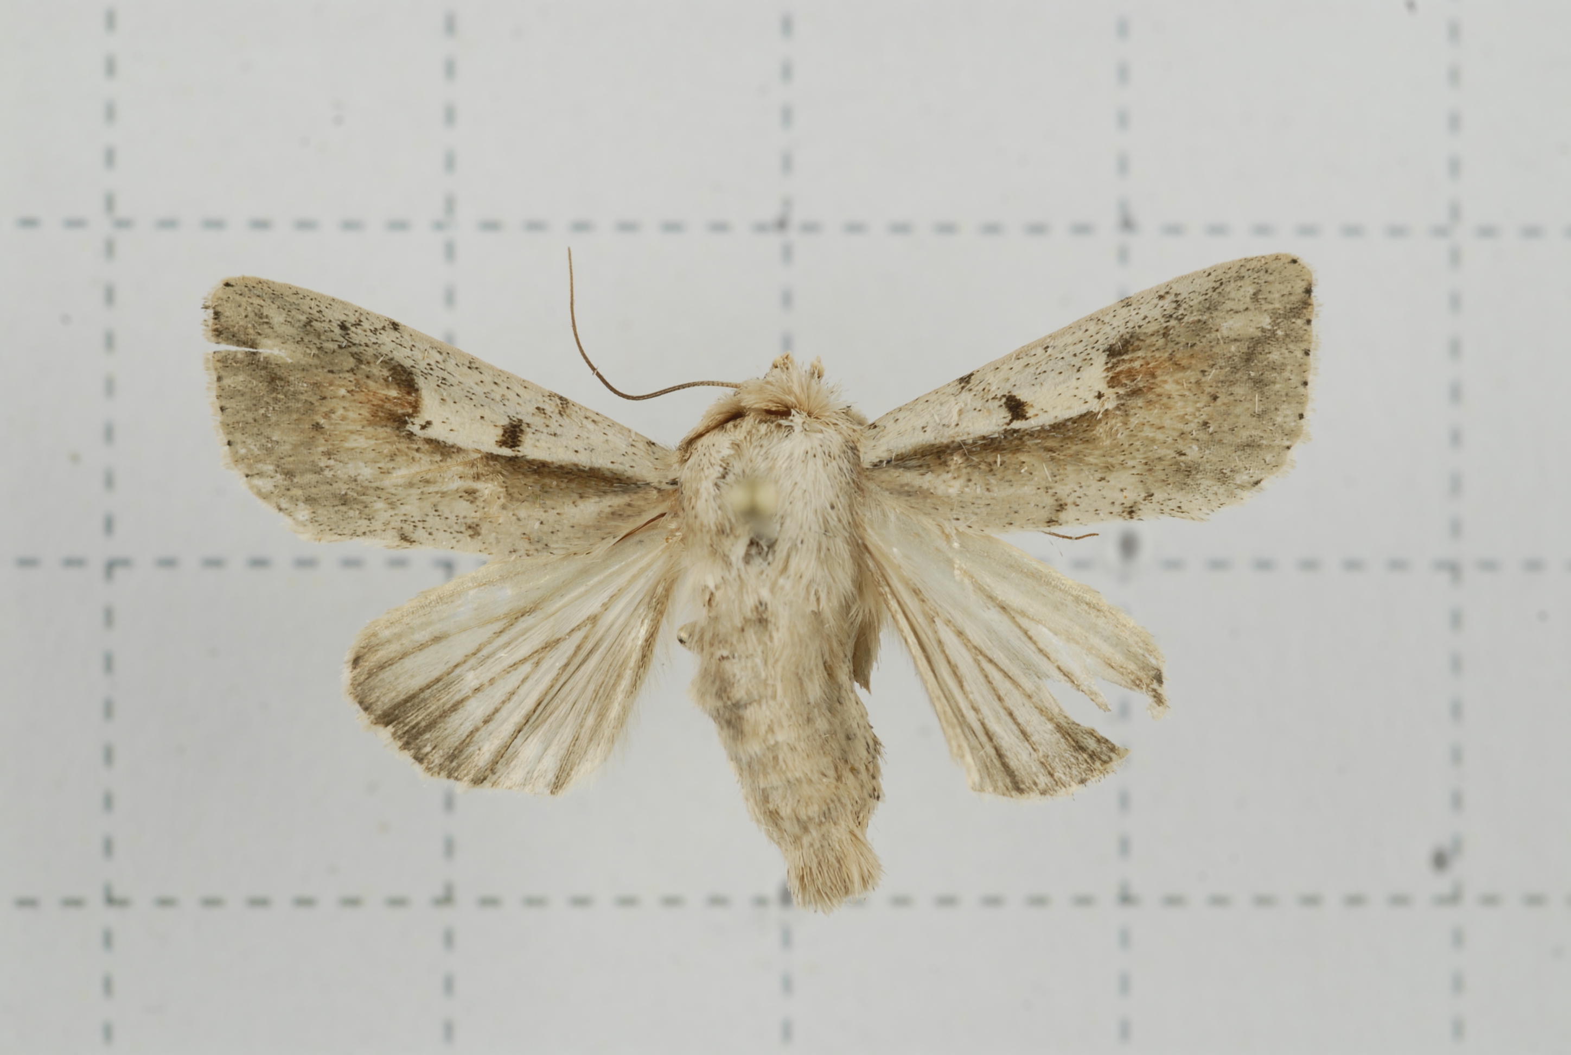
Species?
Leucania yu
